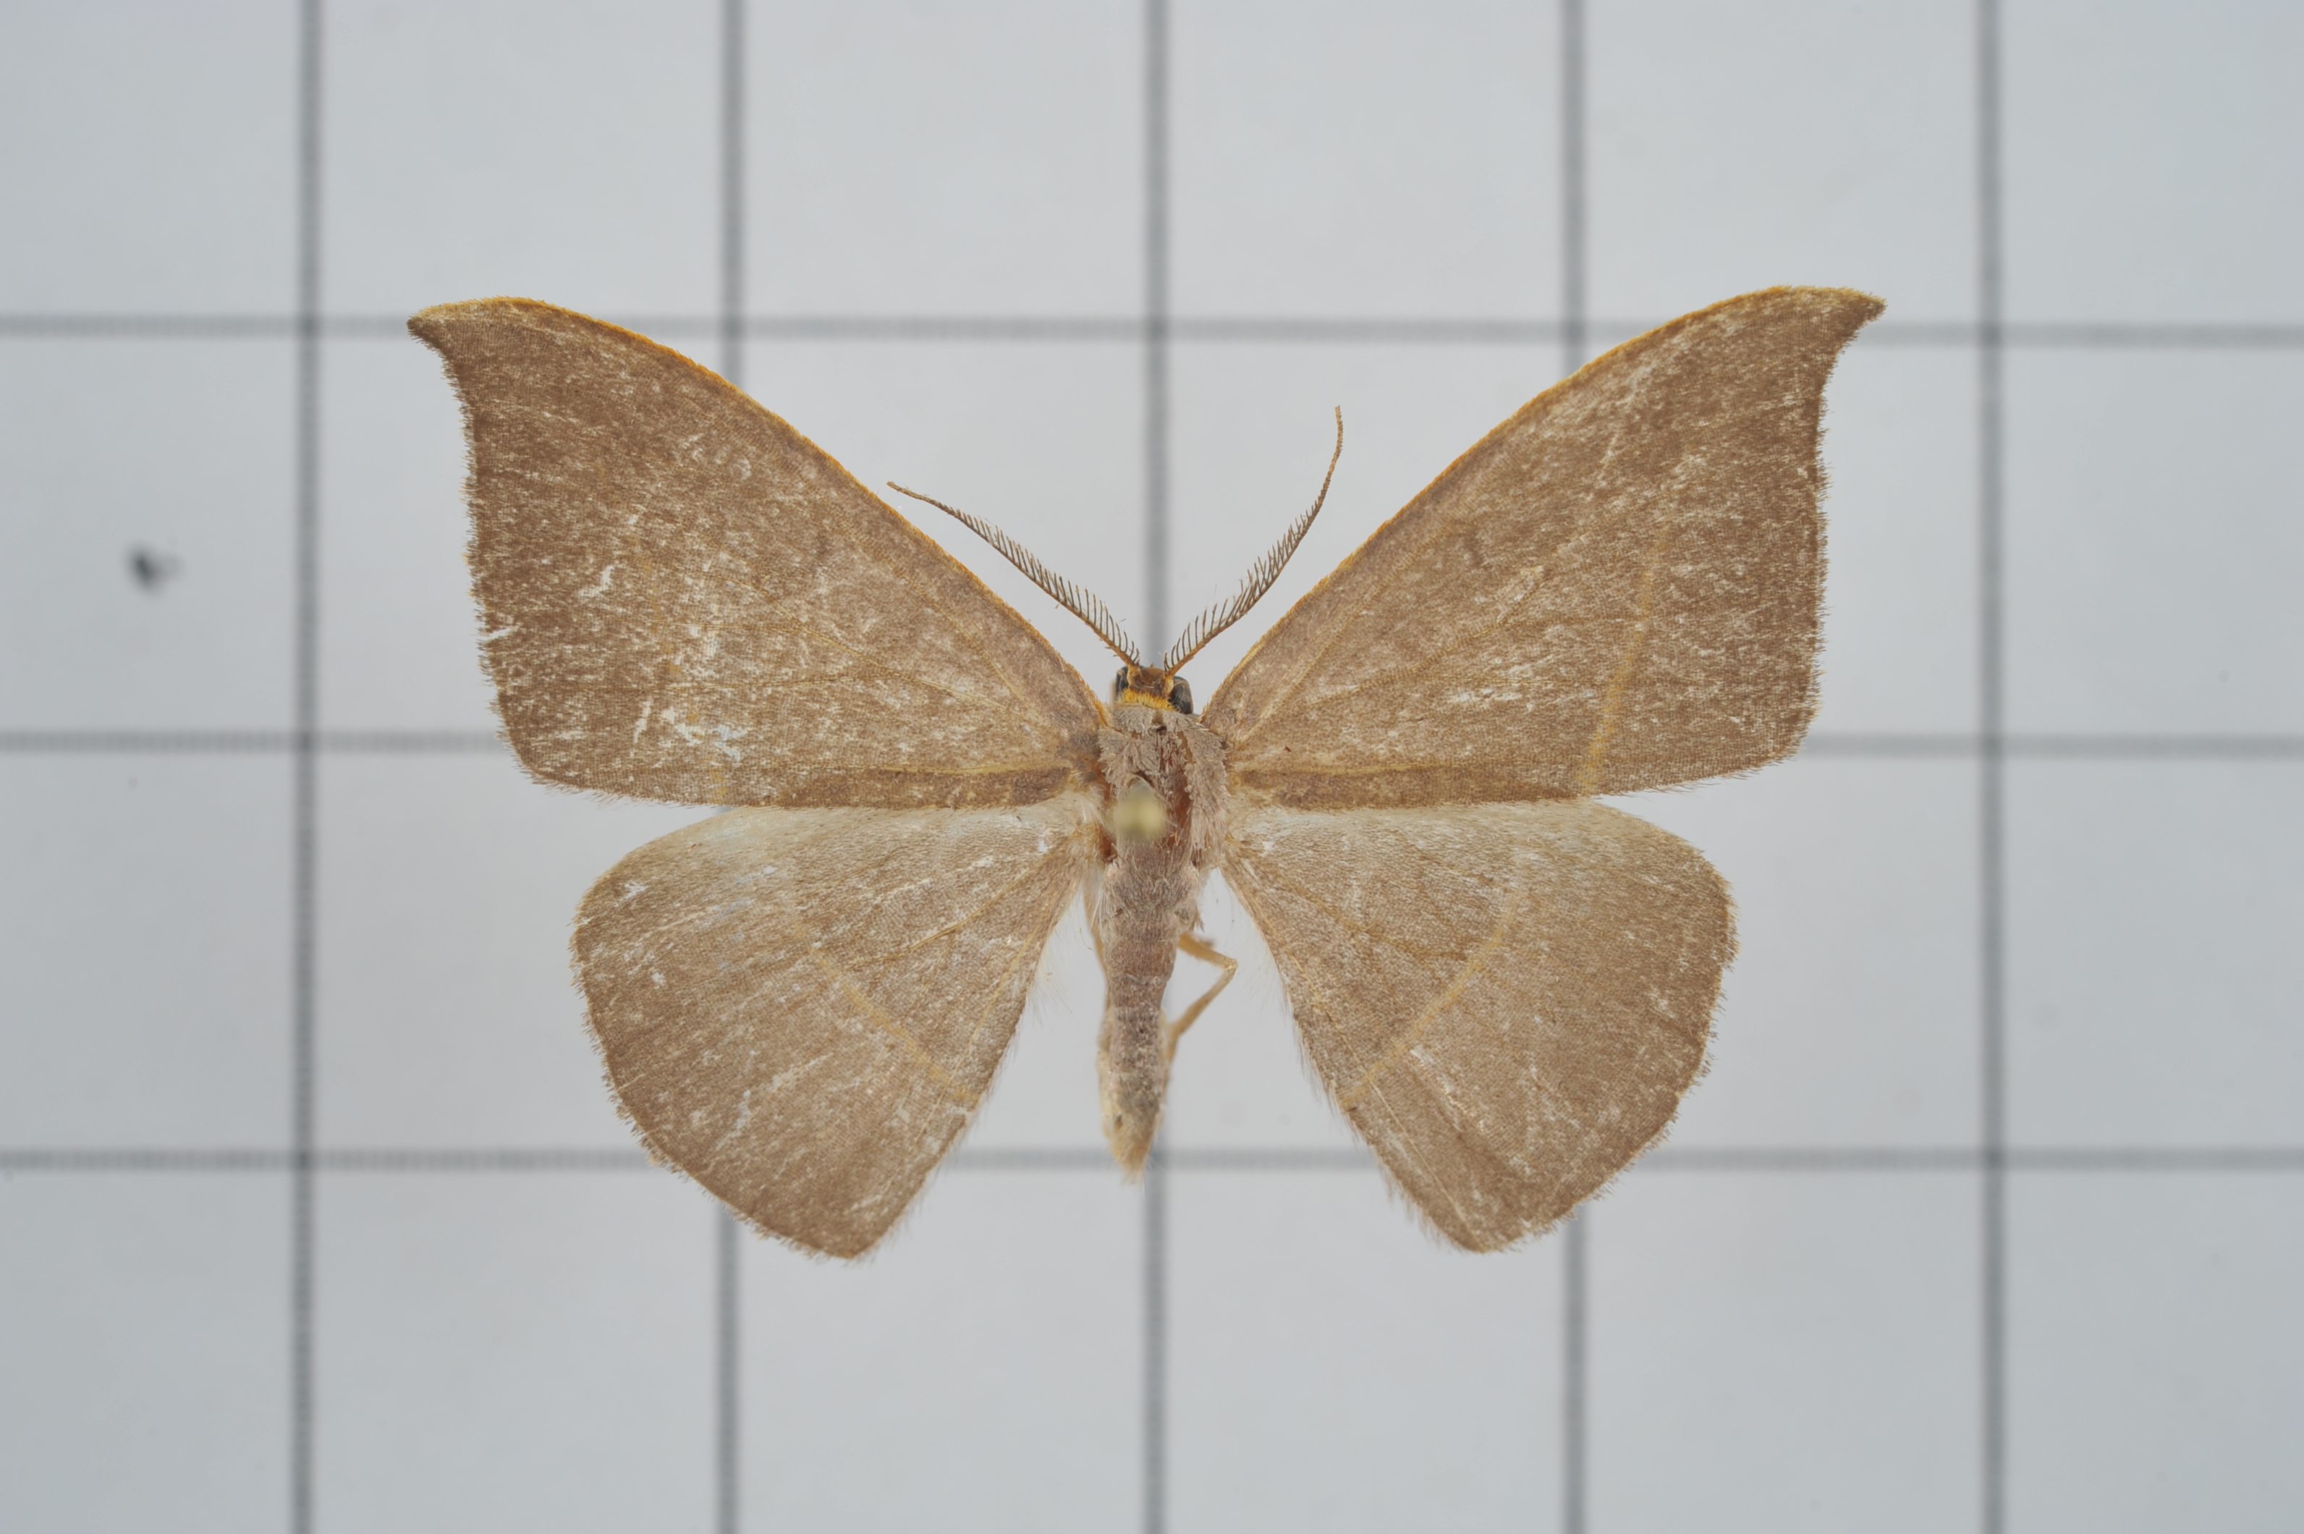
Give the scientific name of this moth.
Microblepsis violacea
